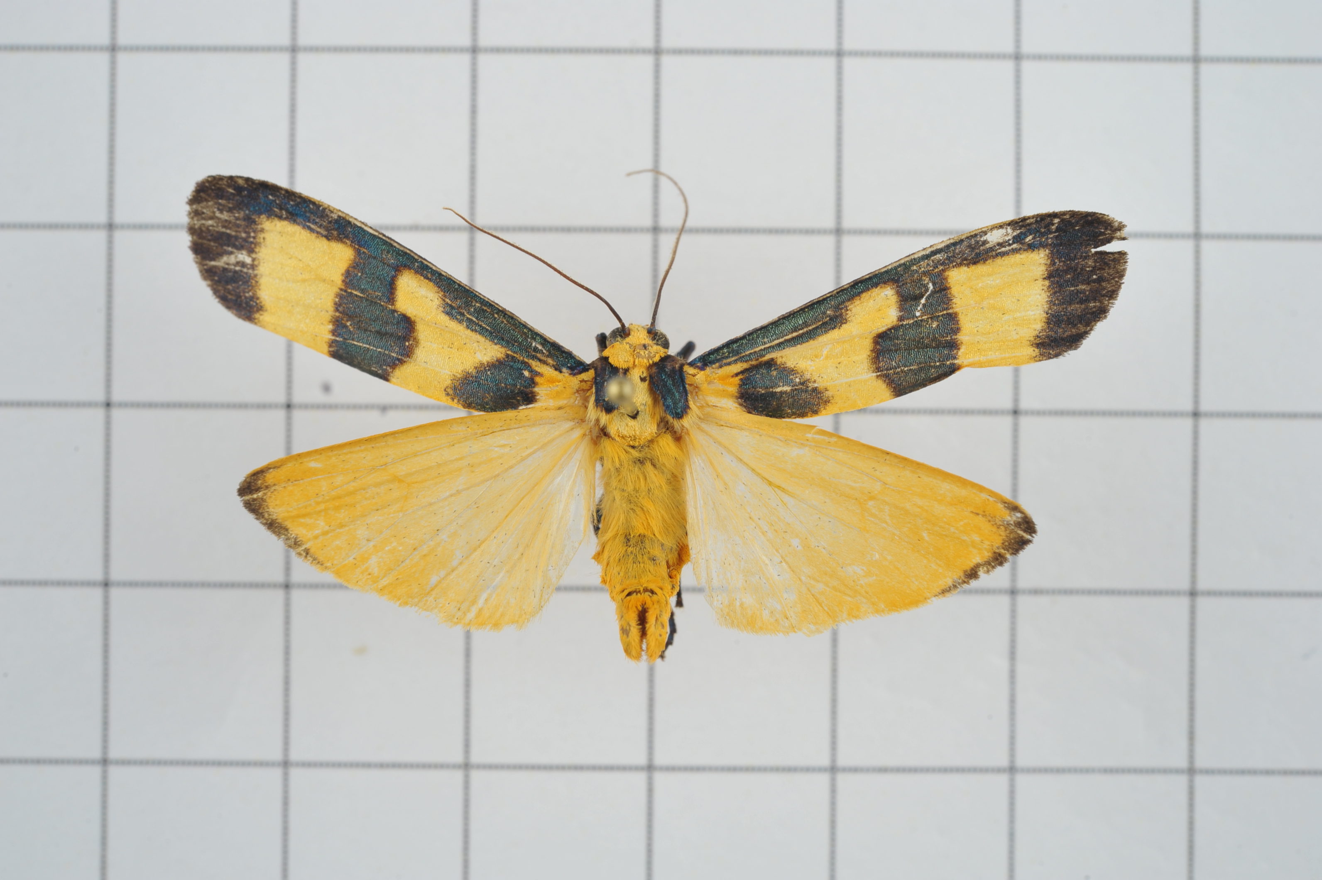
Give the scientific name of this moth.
Chrysaeglia magnifica
